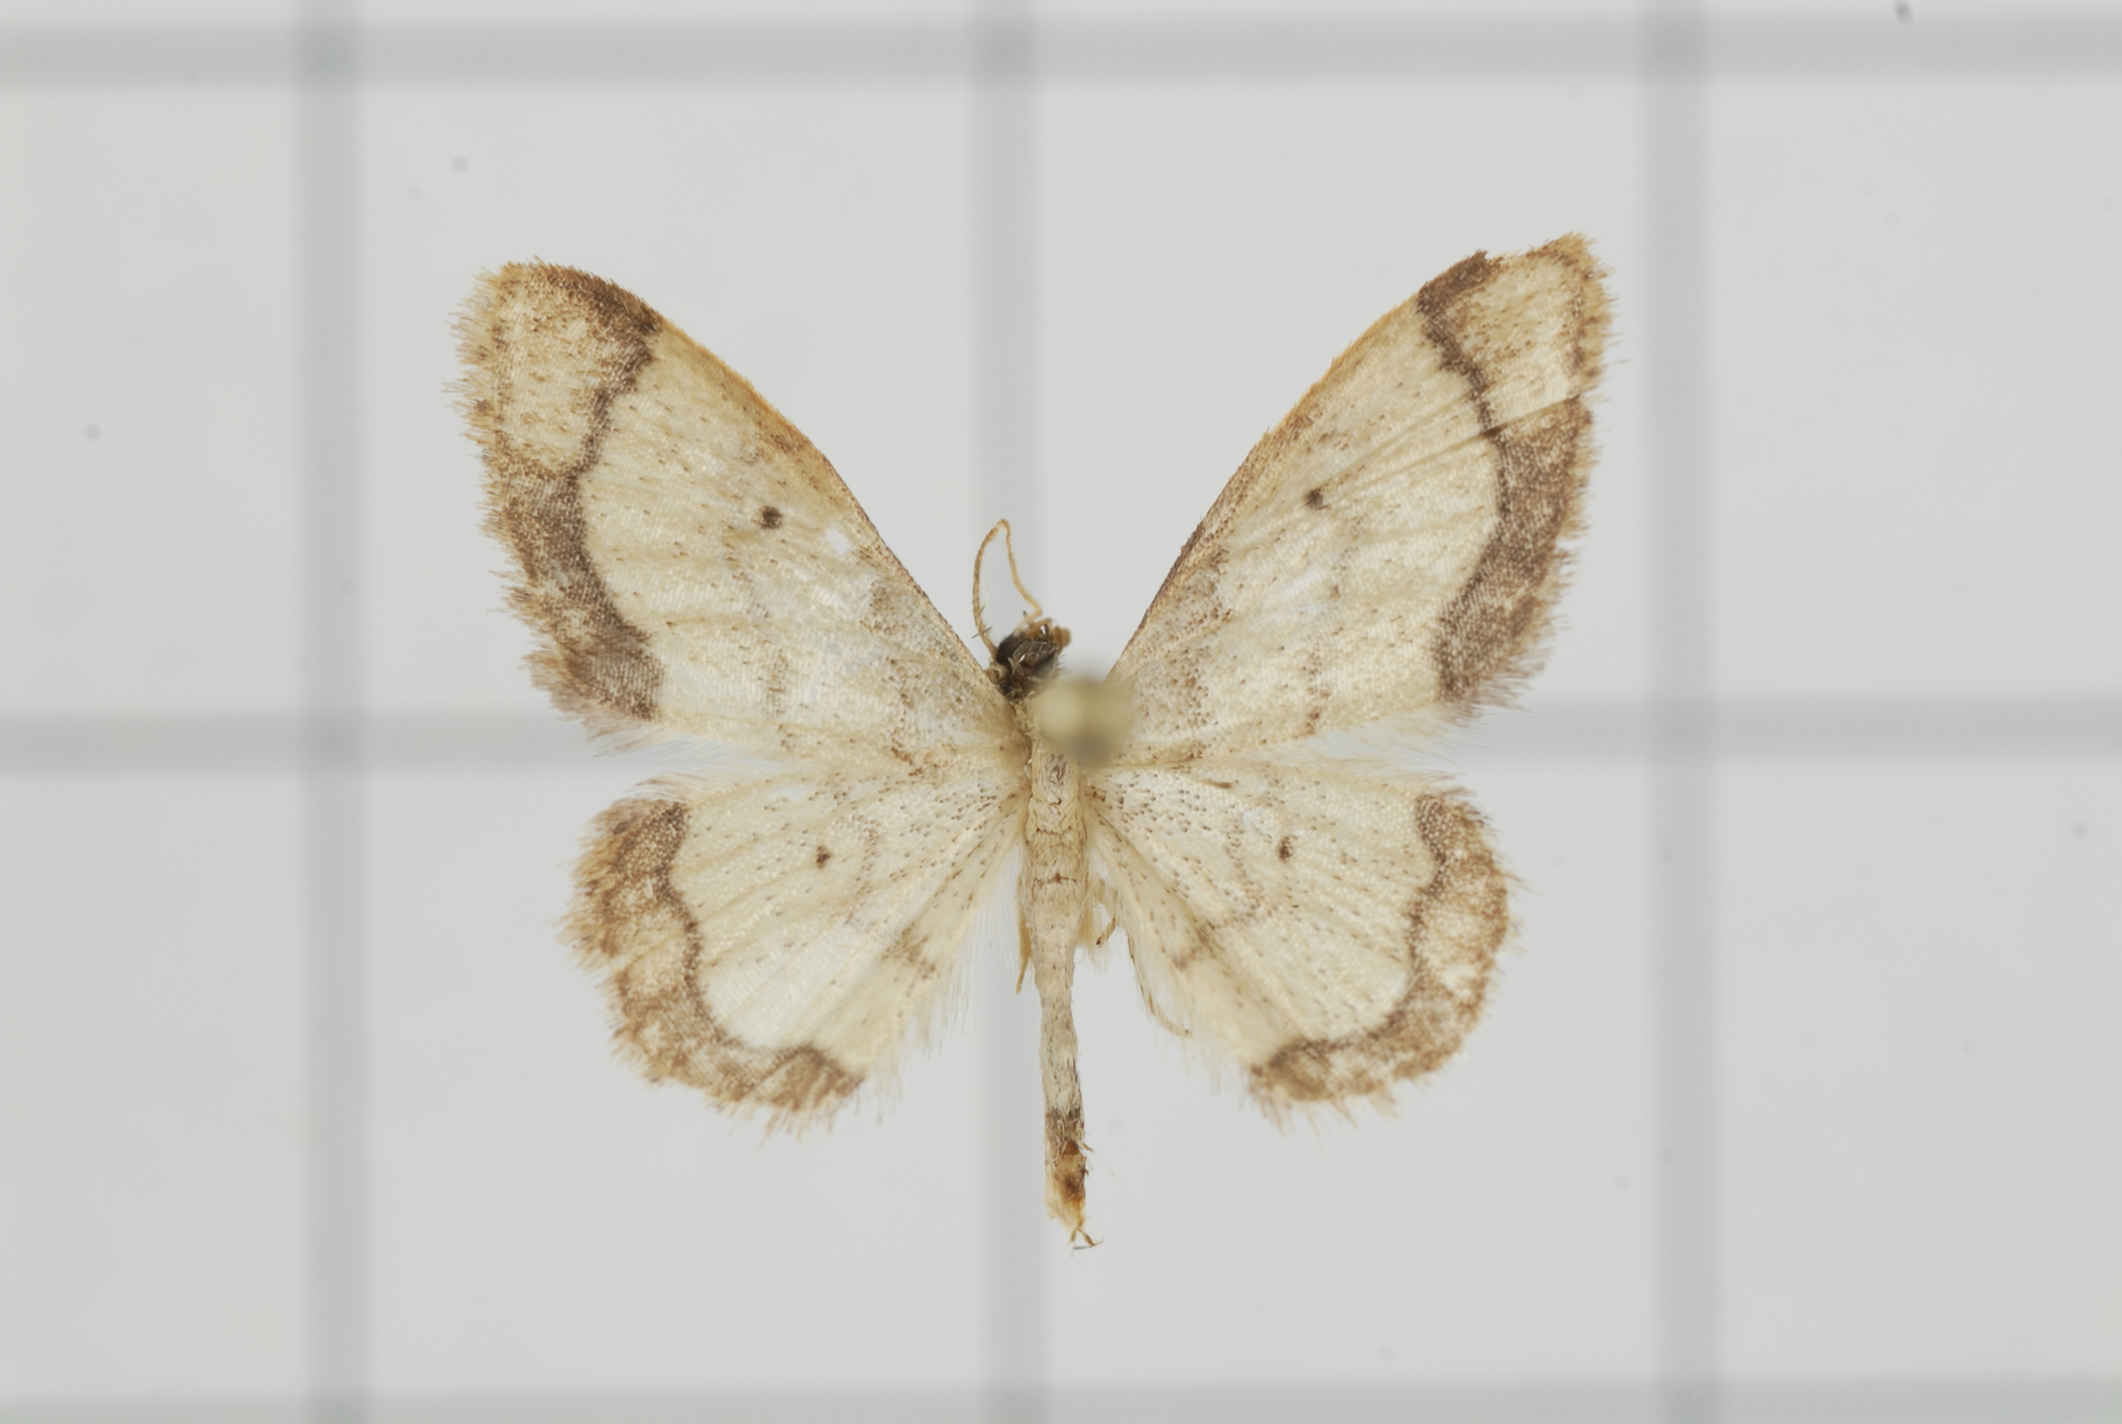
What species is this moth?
Idaea sugillata
